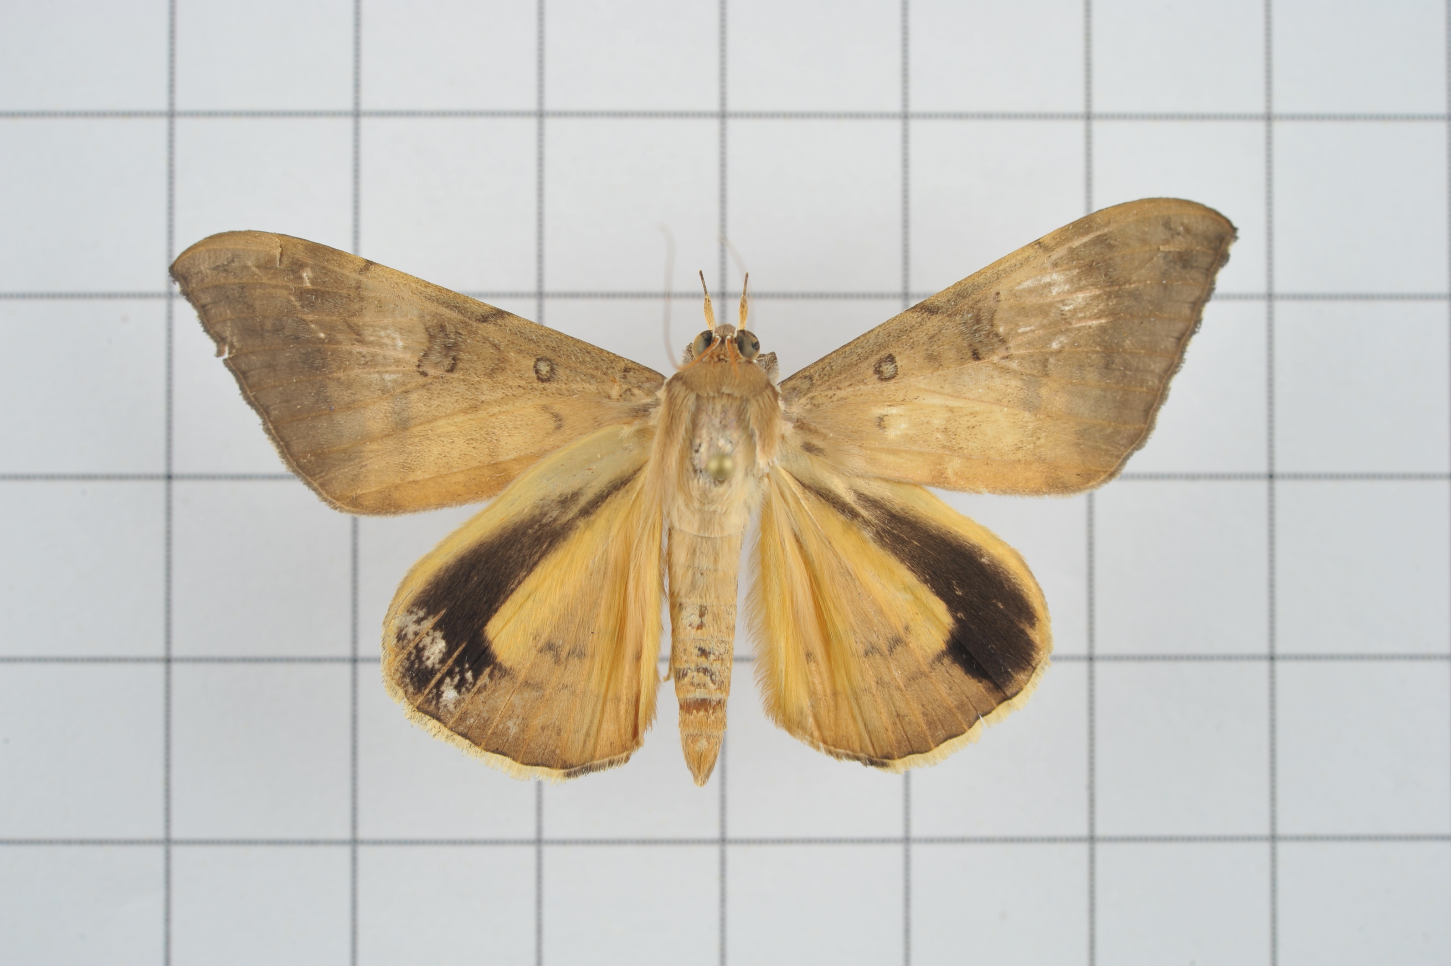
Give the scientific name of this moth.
Oxyodes scrobiculata
